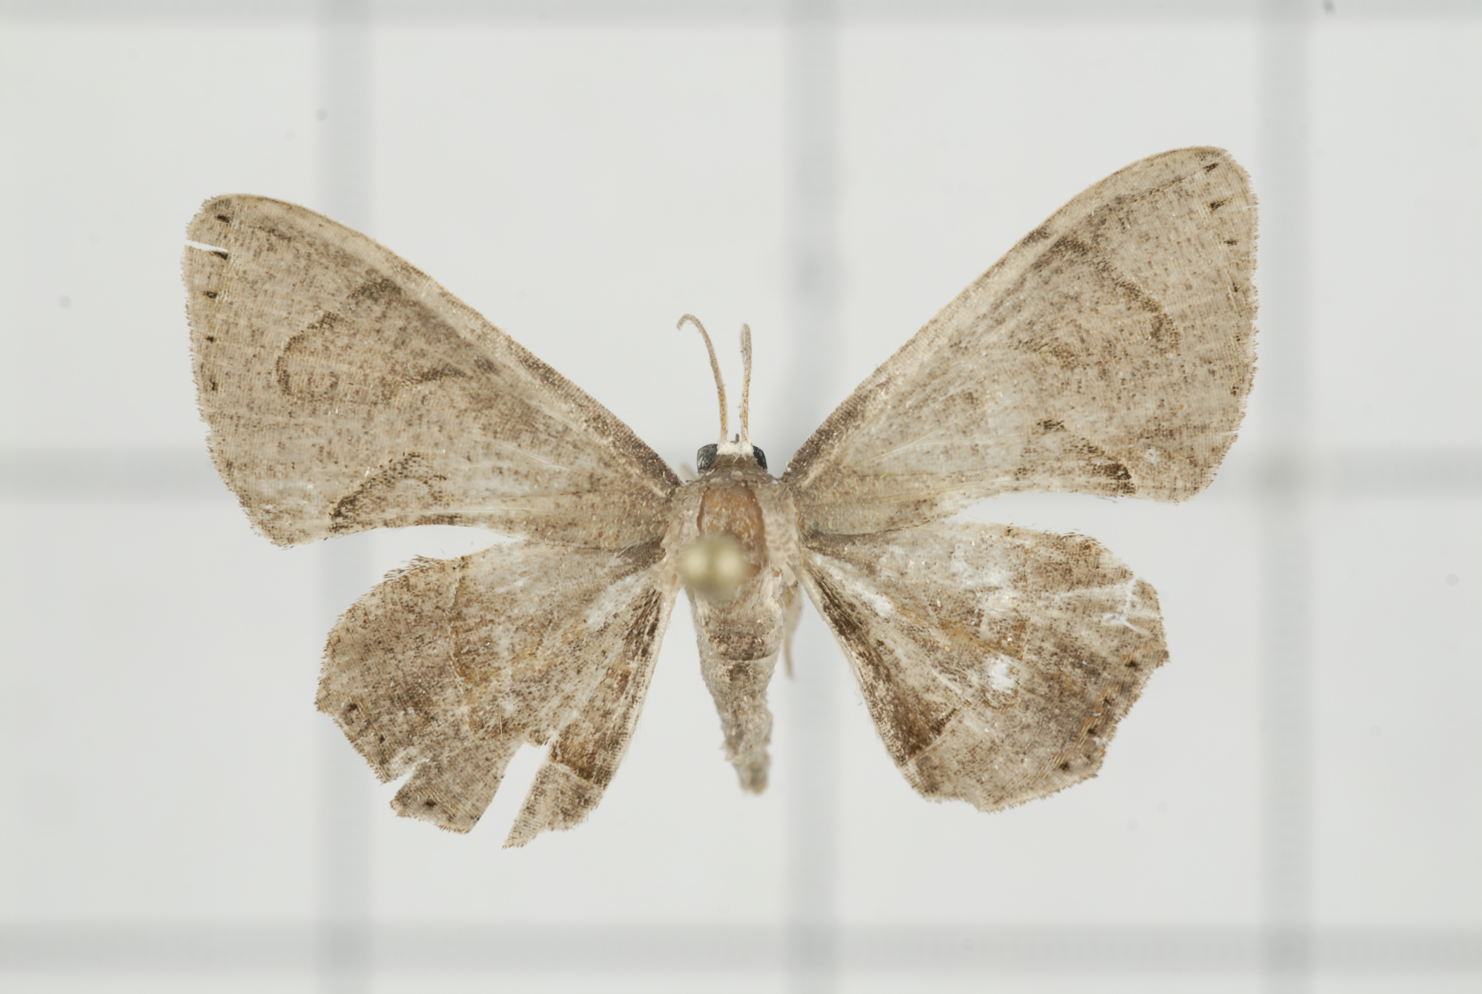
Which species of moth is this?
Phazaca alikangensis
